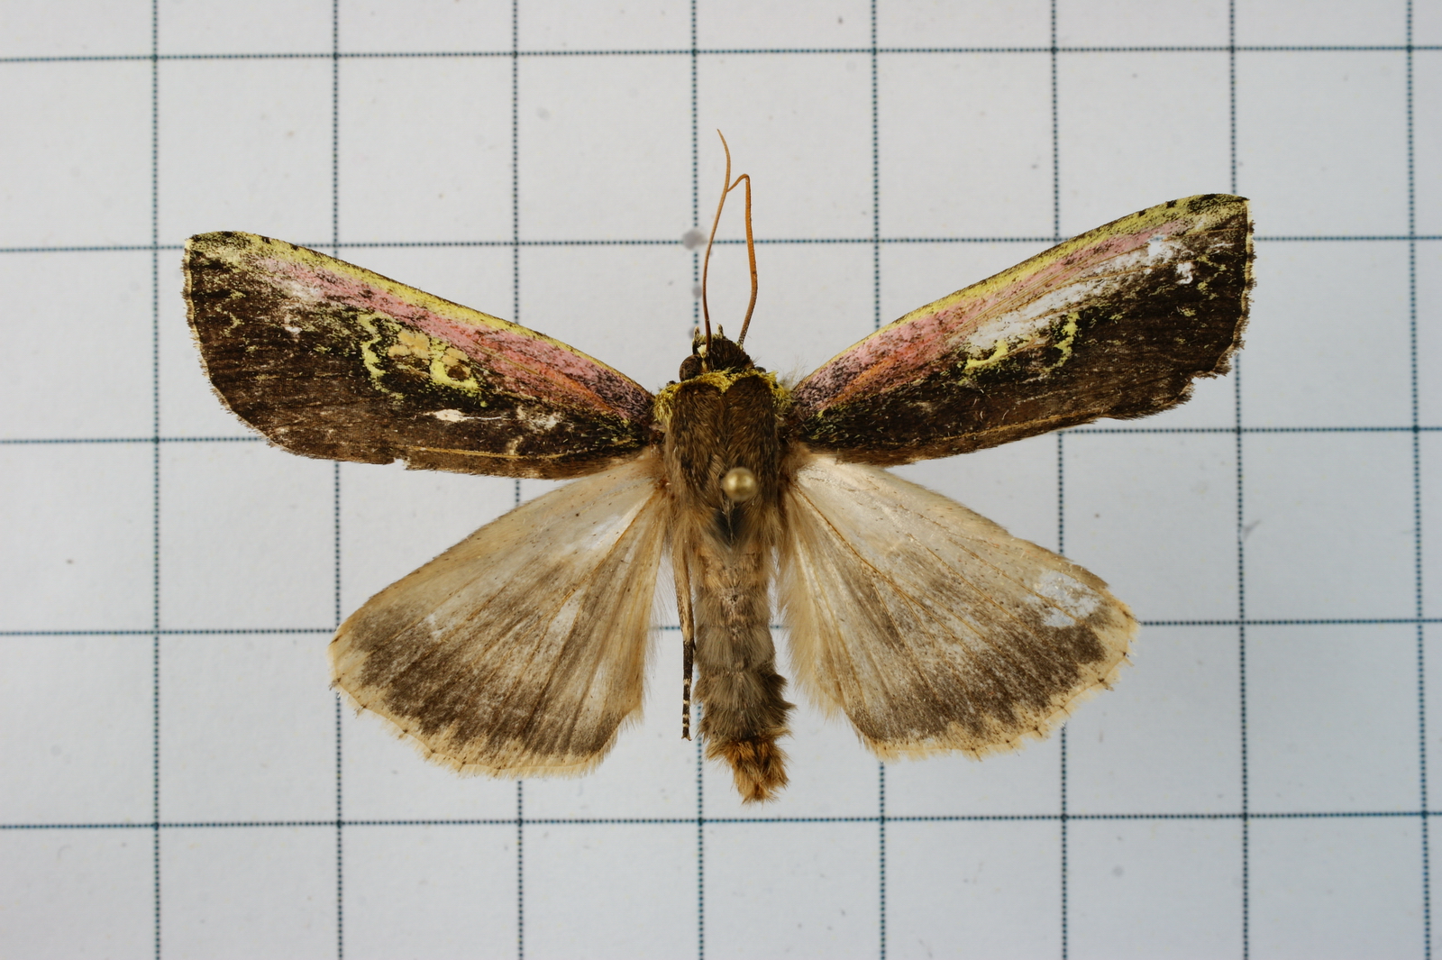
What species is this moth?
Tethea consimilis c-album
